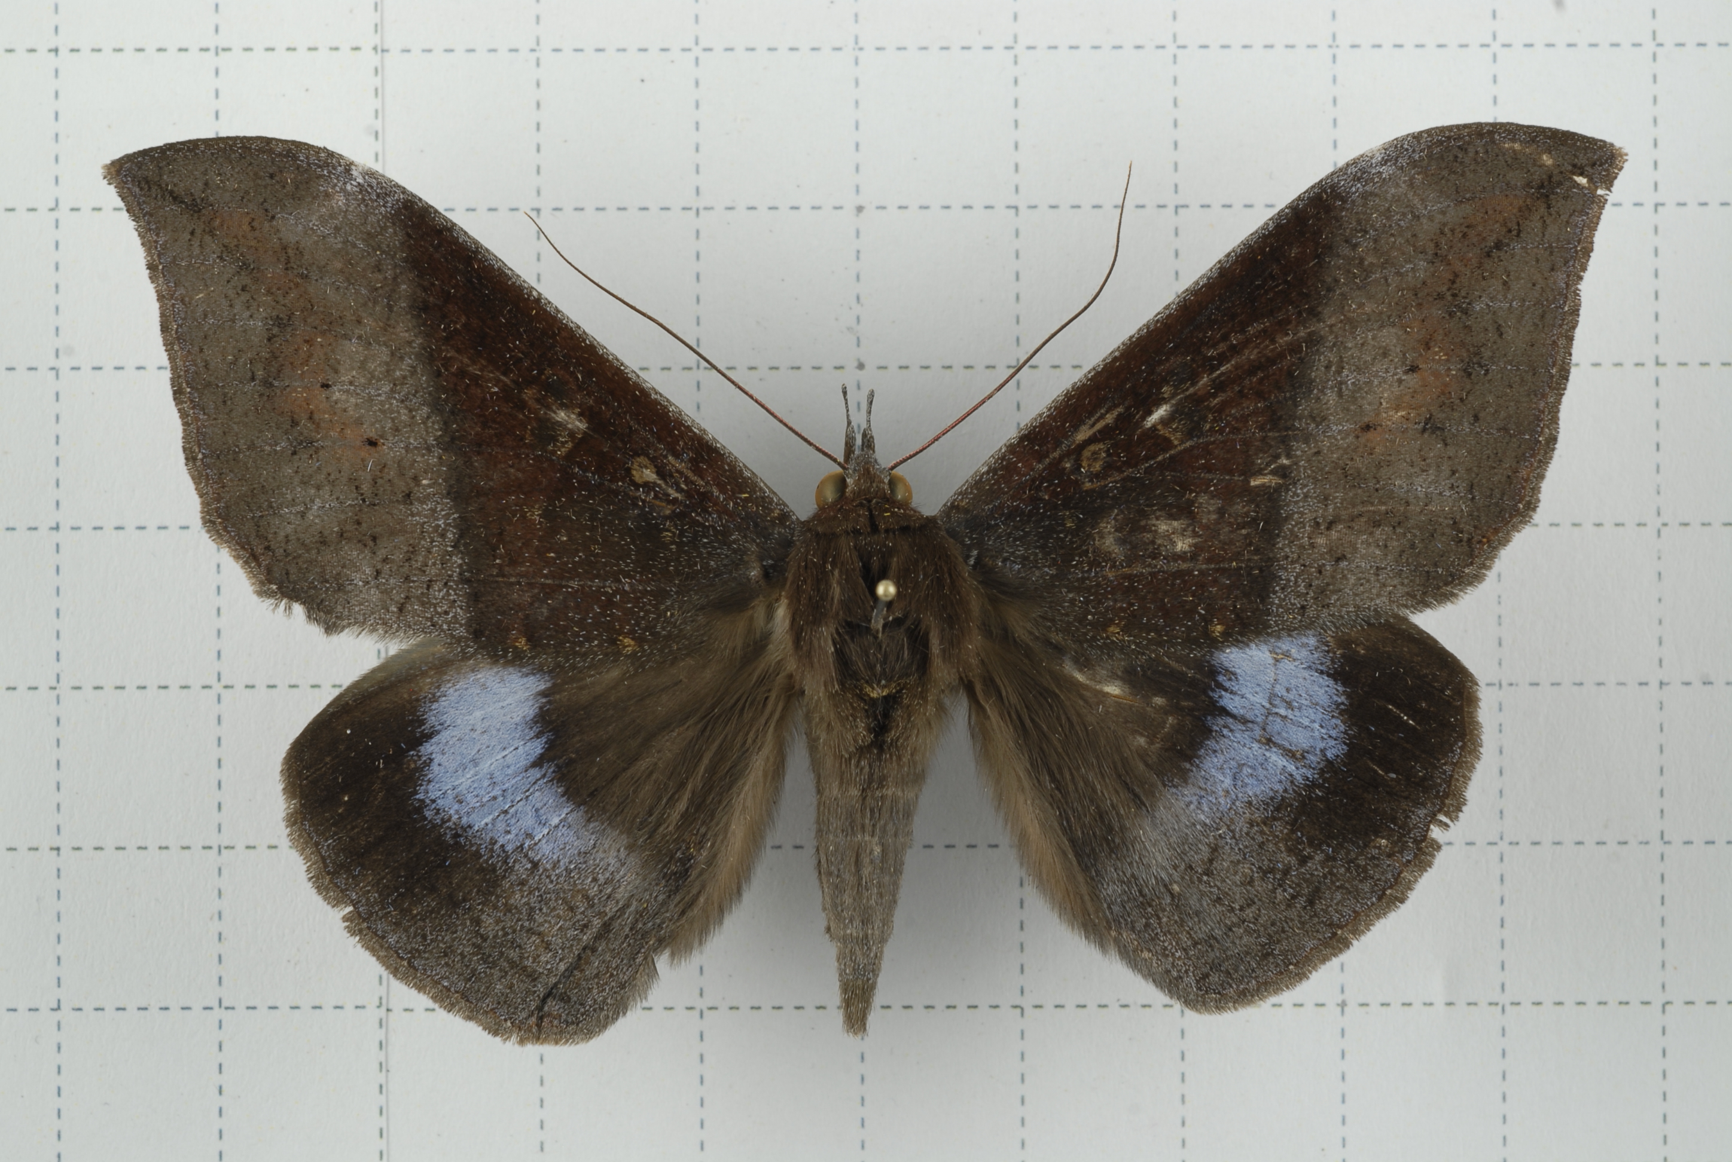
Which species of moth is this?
Ischyja manlia manlia
